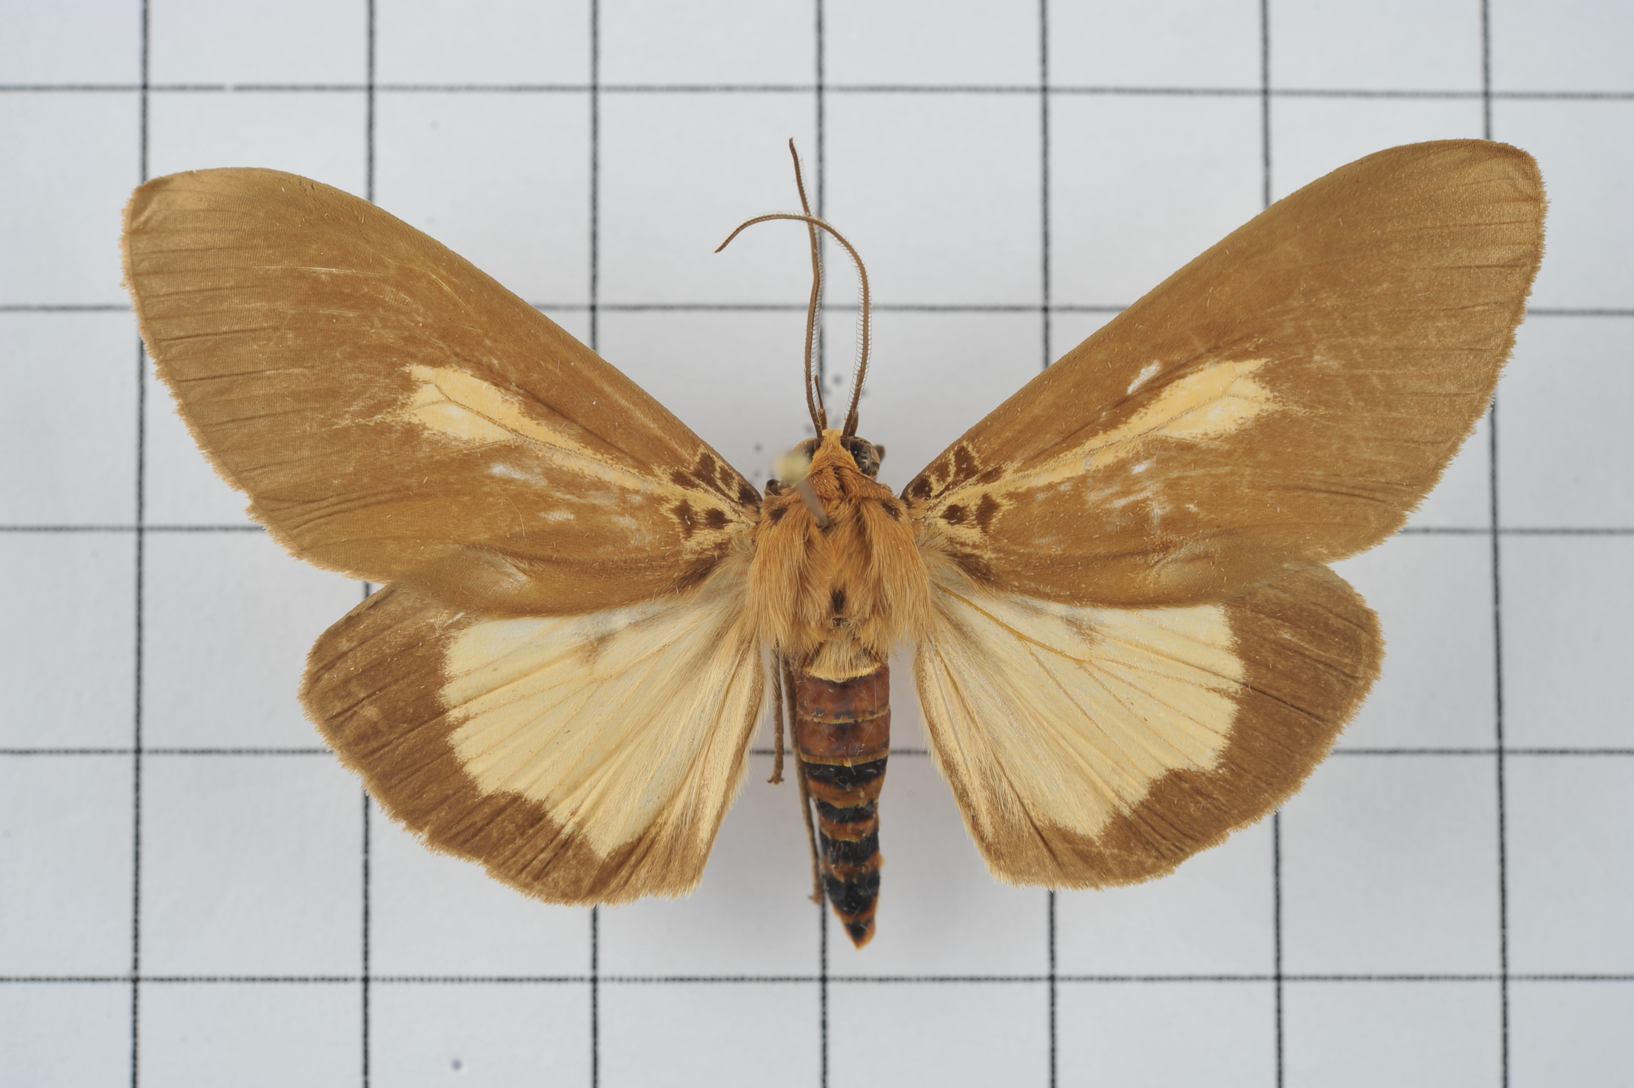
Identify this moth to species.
Asota heliconia zebrina
